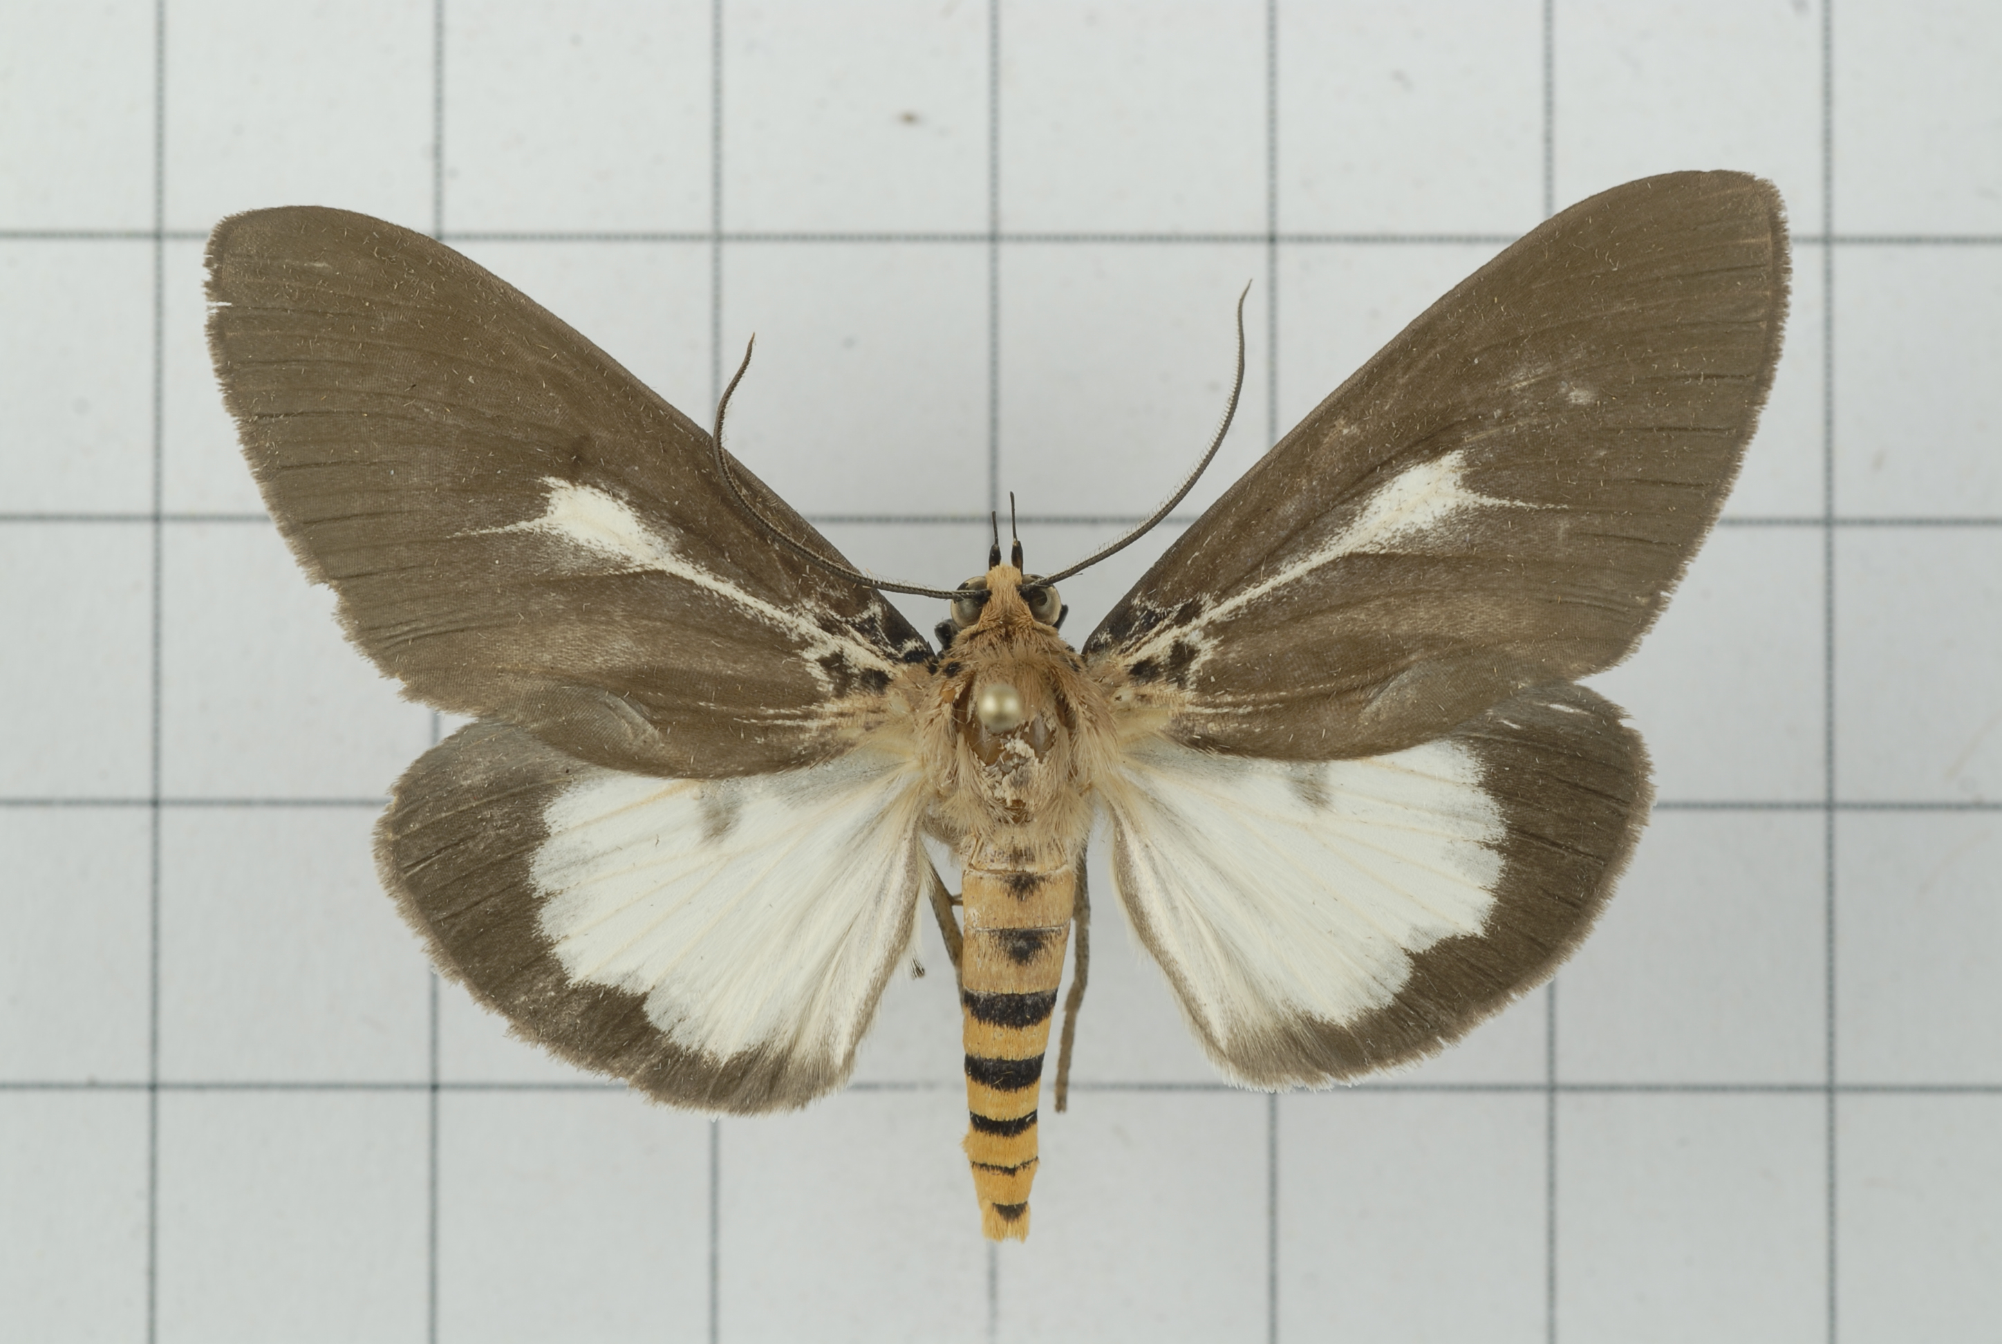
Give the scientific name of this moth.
Asota heliconia zebrina
